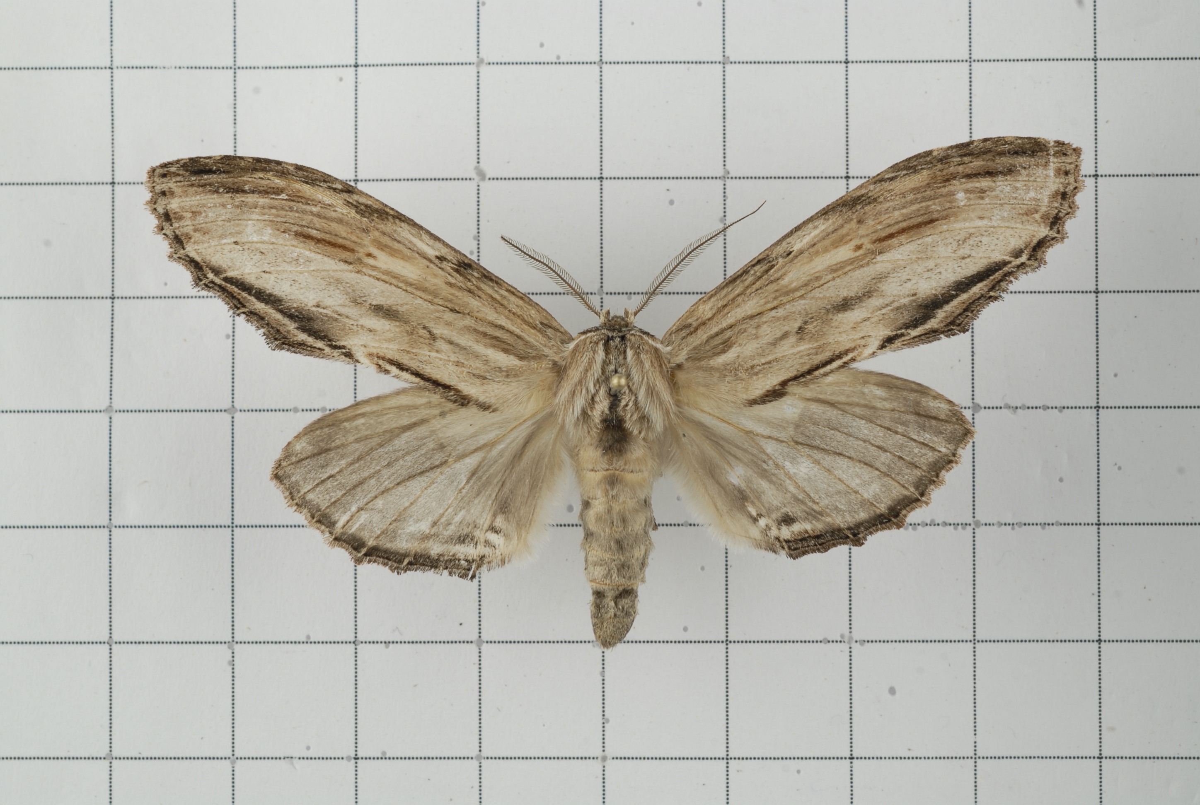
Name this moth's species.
Rachia lineata
